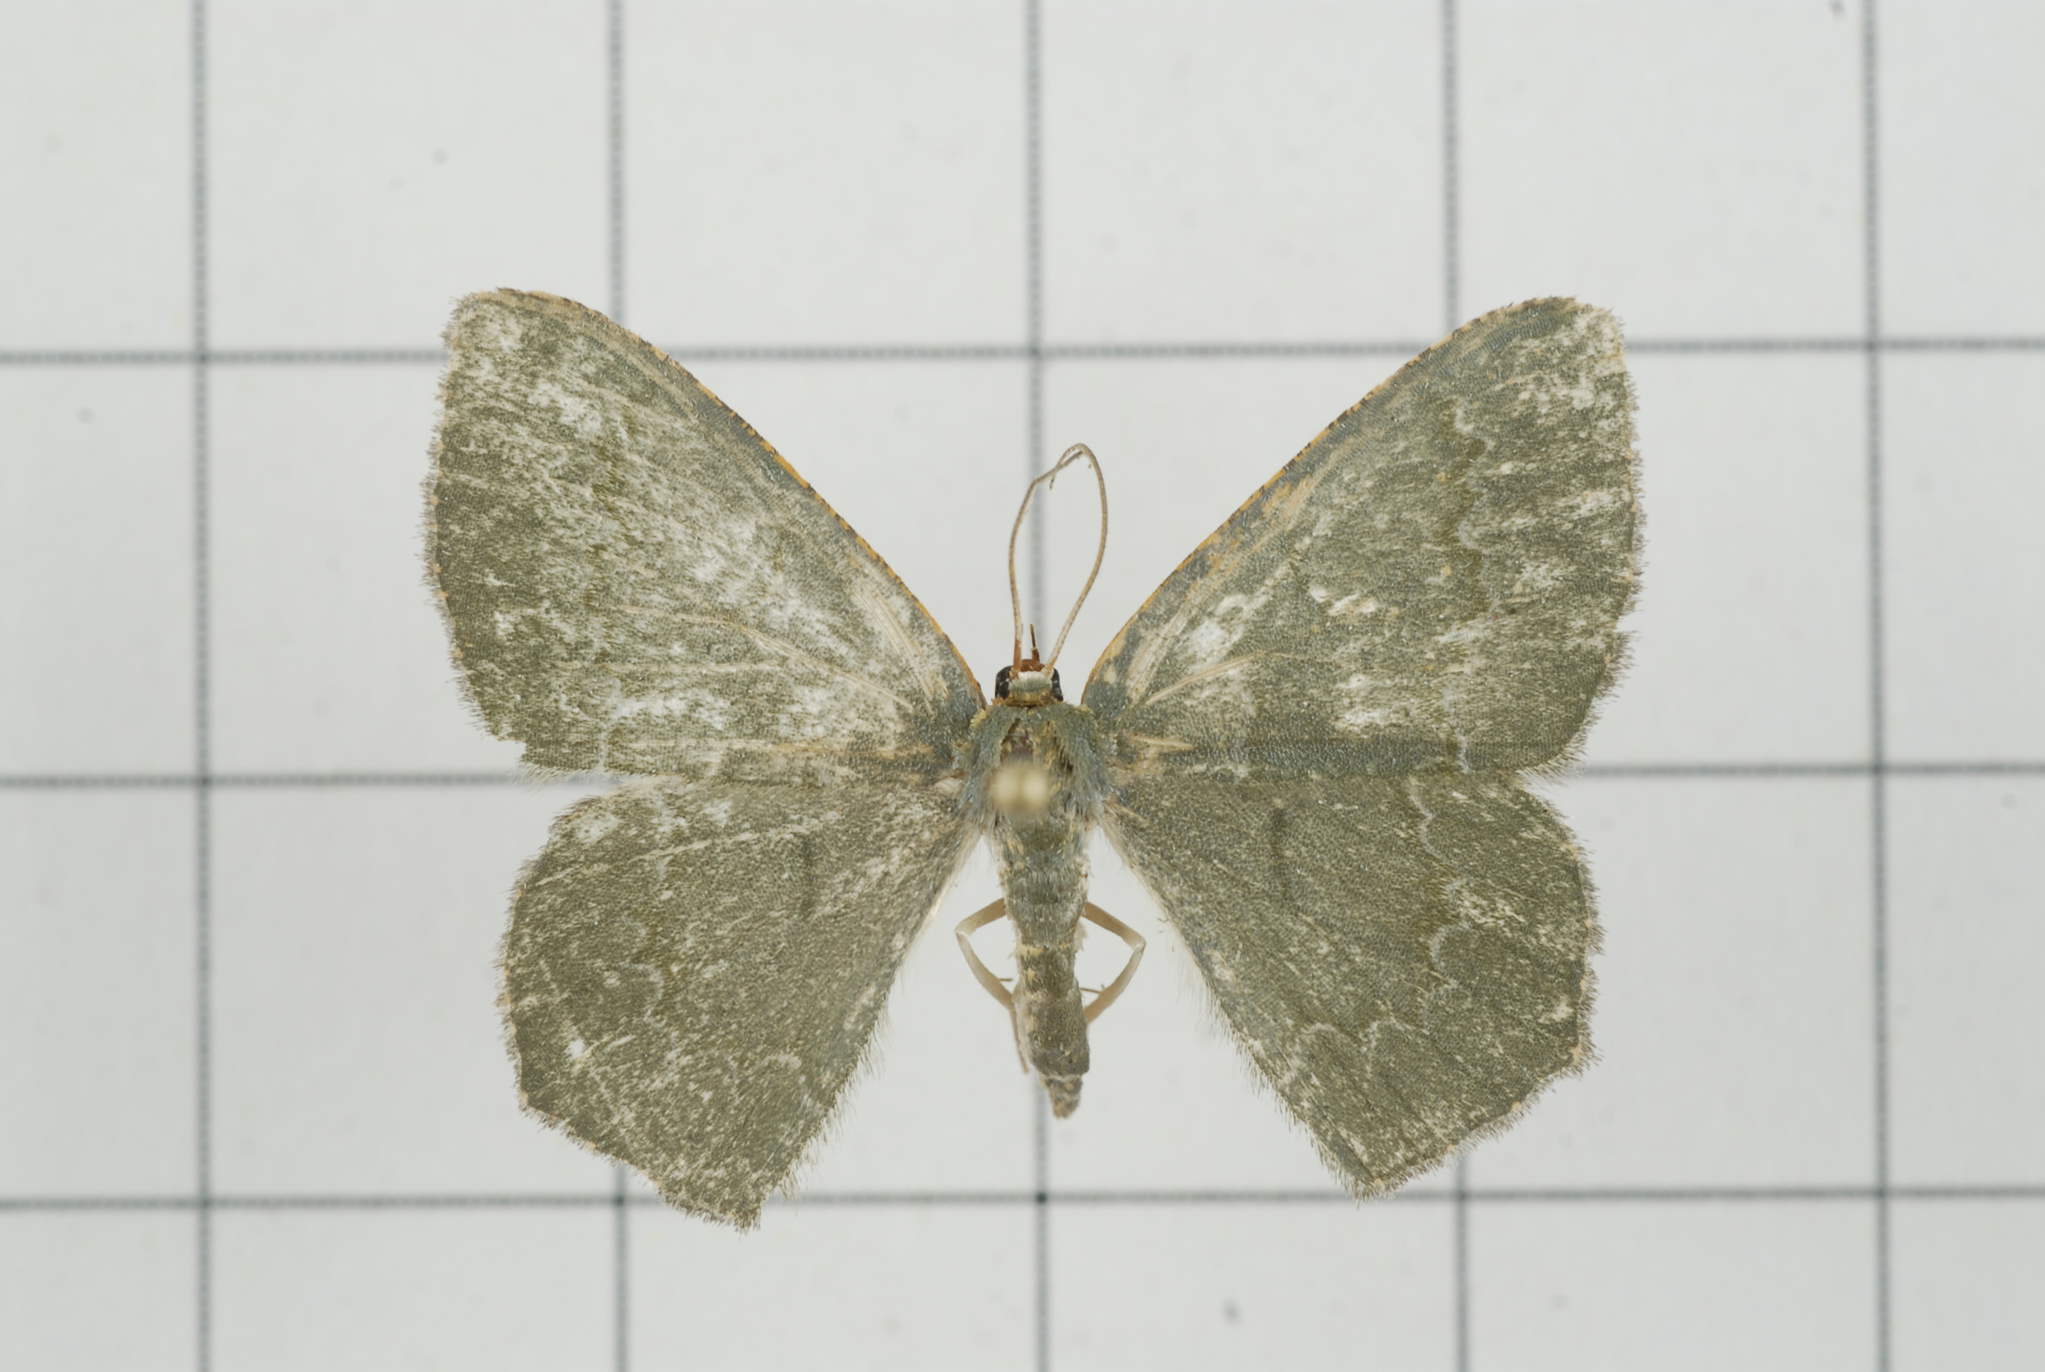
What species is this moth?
Maxates acutigoniata
